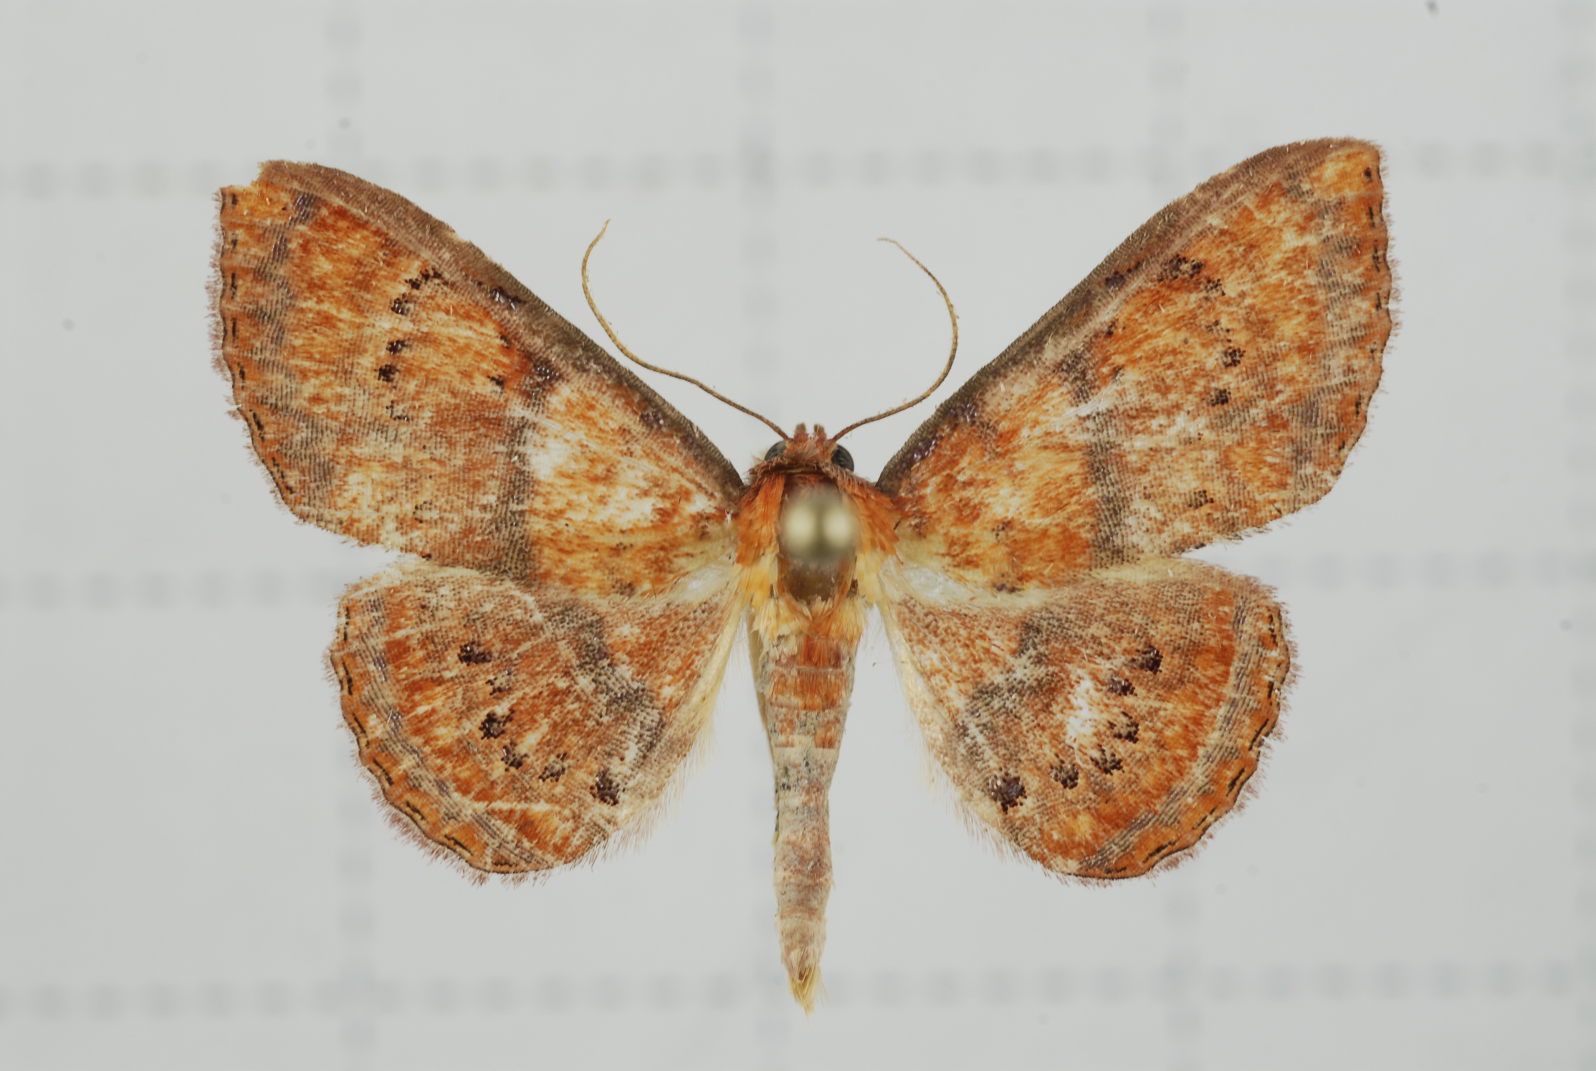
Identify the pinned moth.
Homodes vivida
